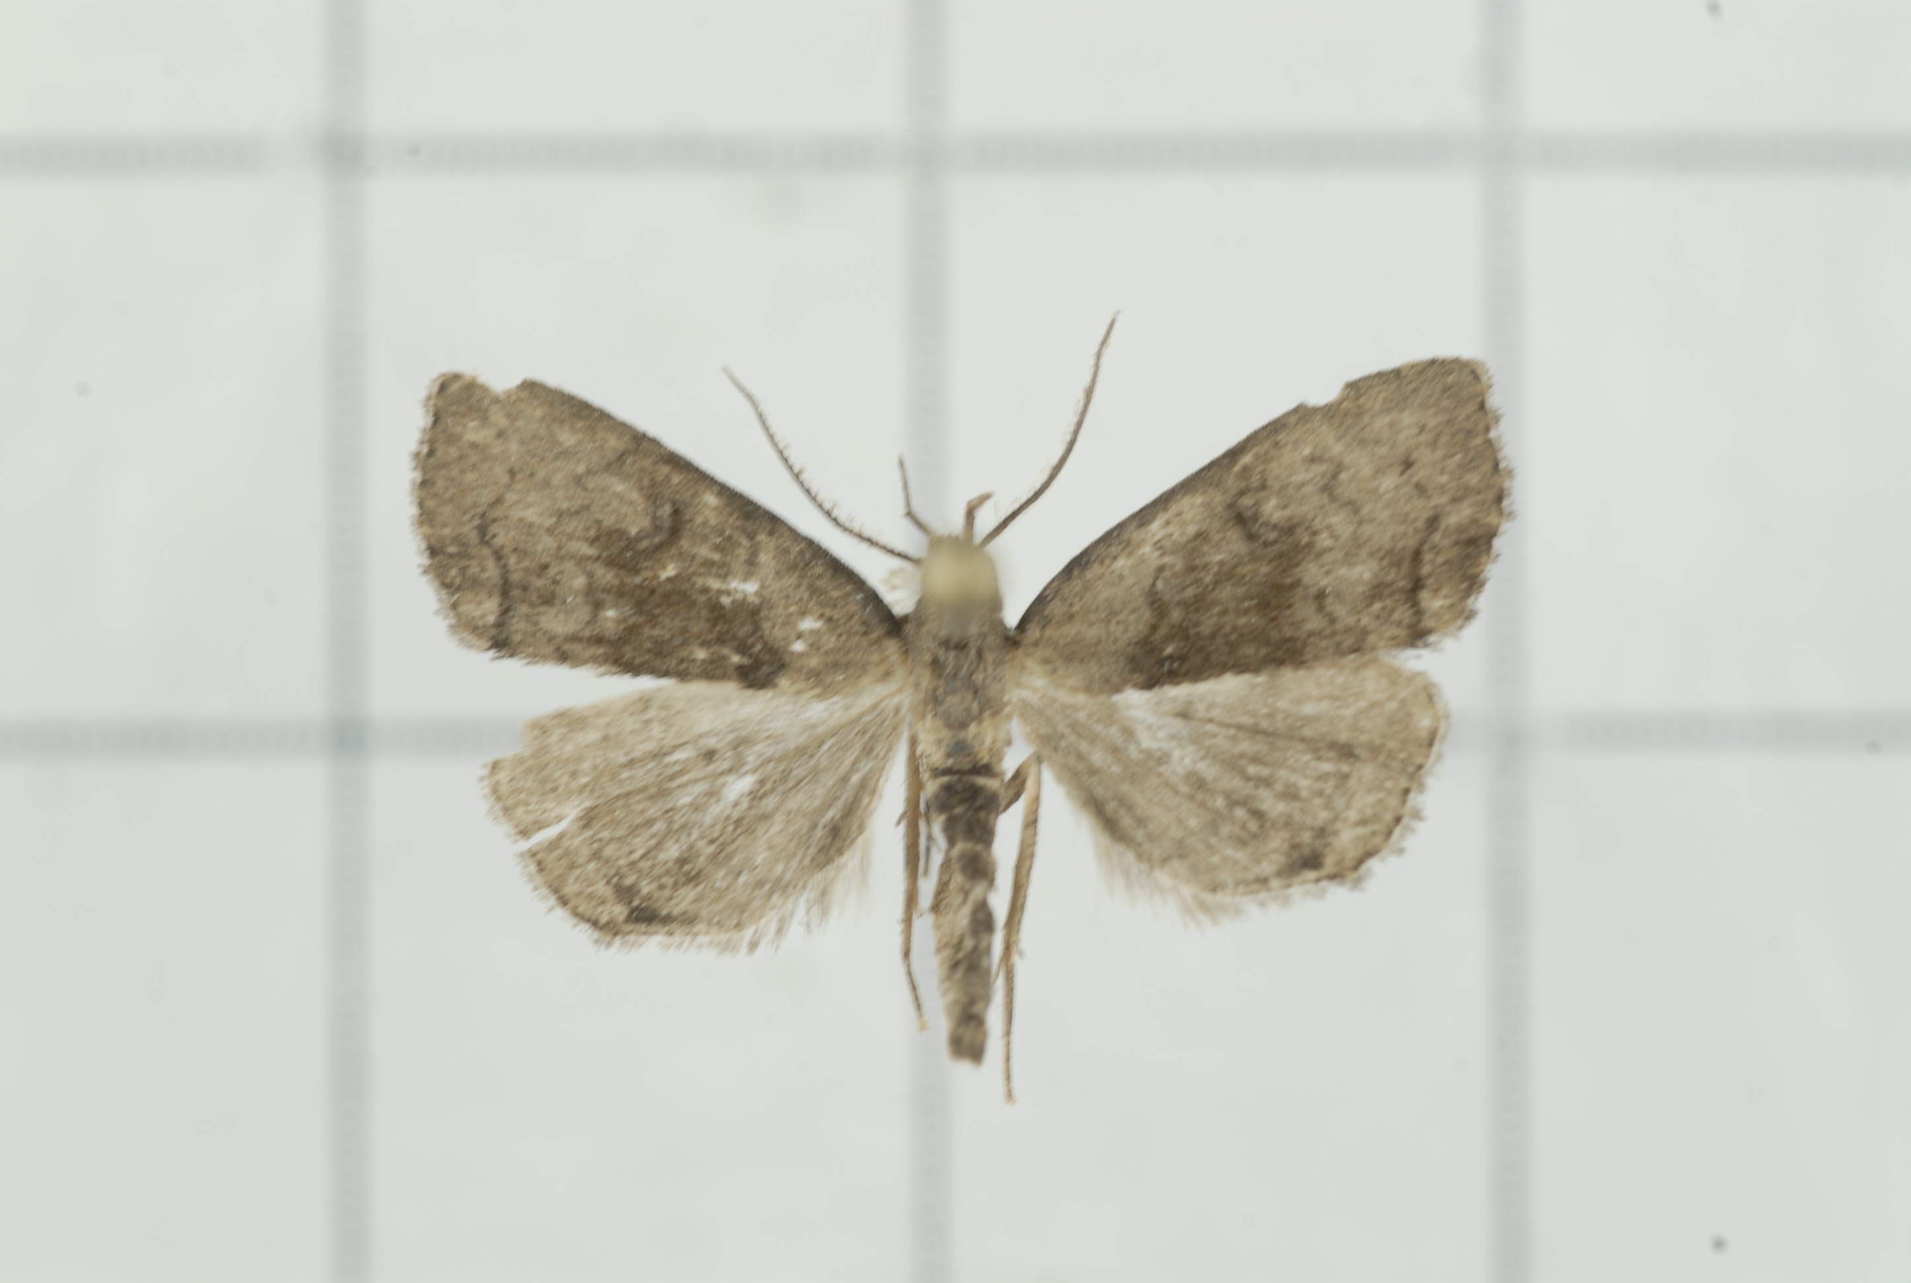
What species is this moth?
Herminia kurokoi
